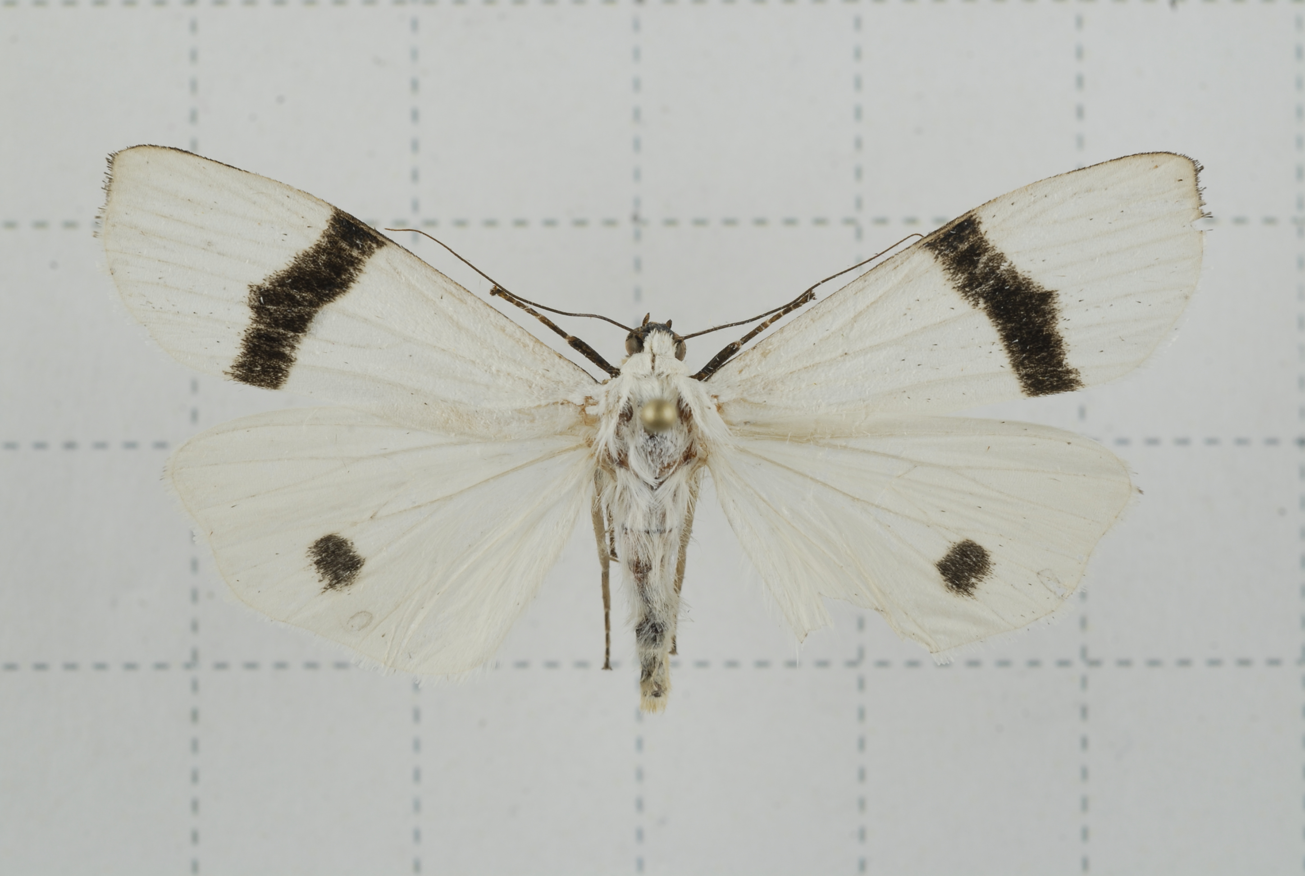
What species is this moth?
Vamuna alboluteora
